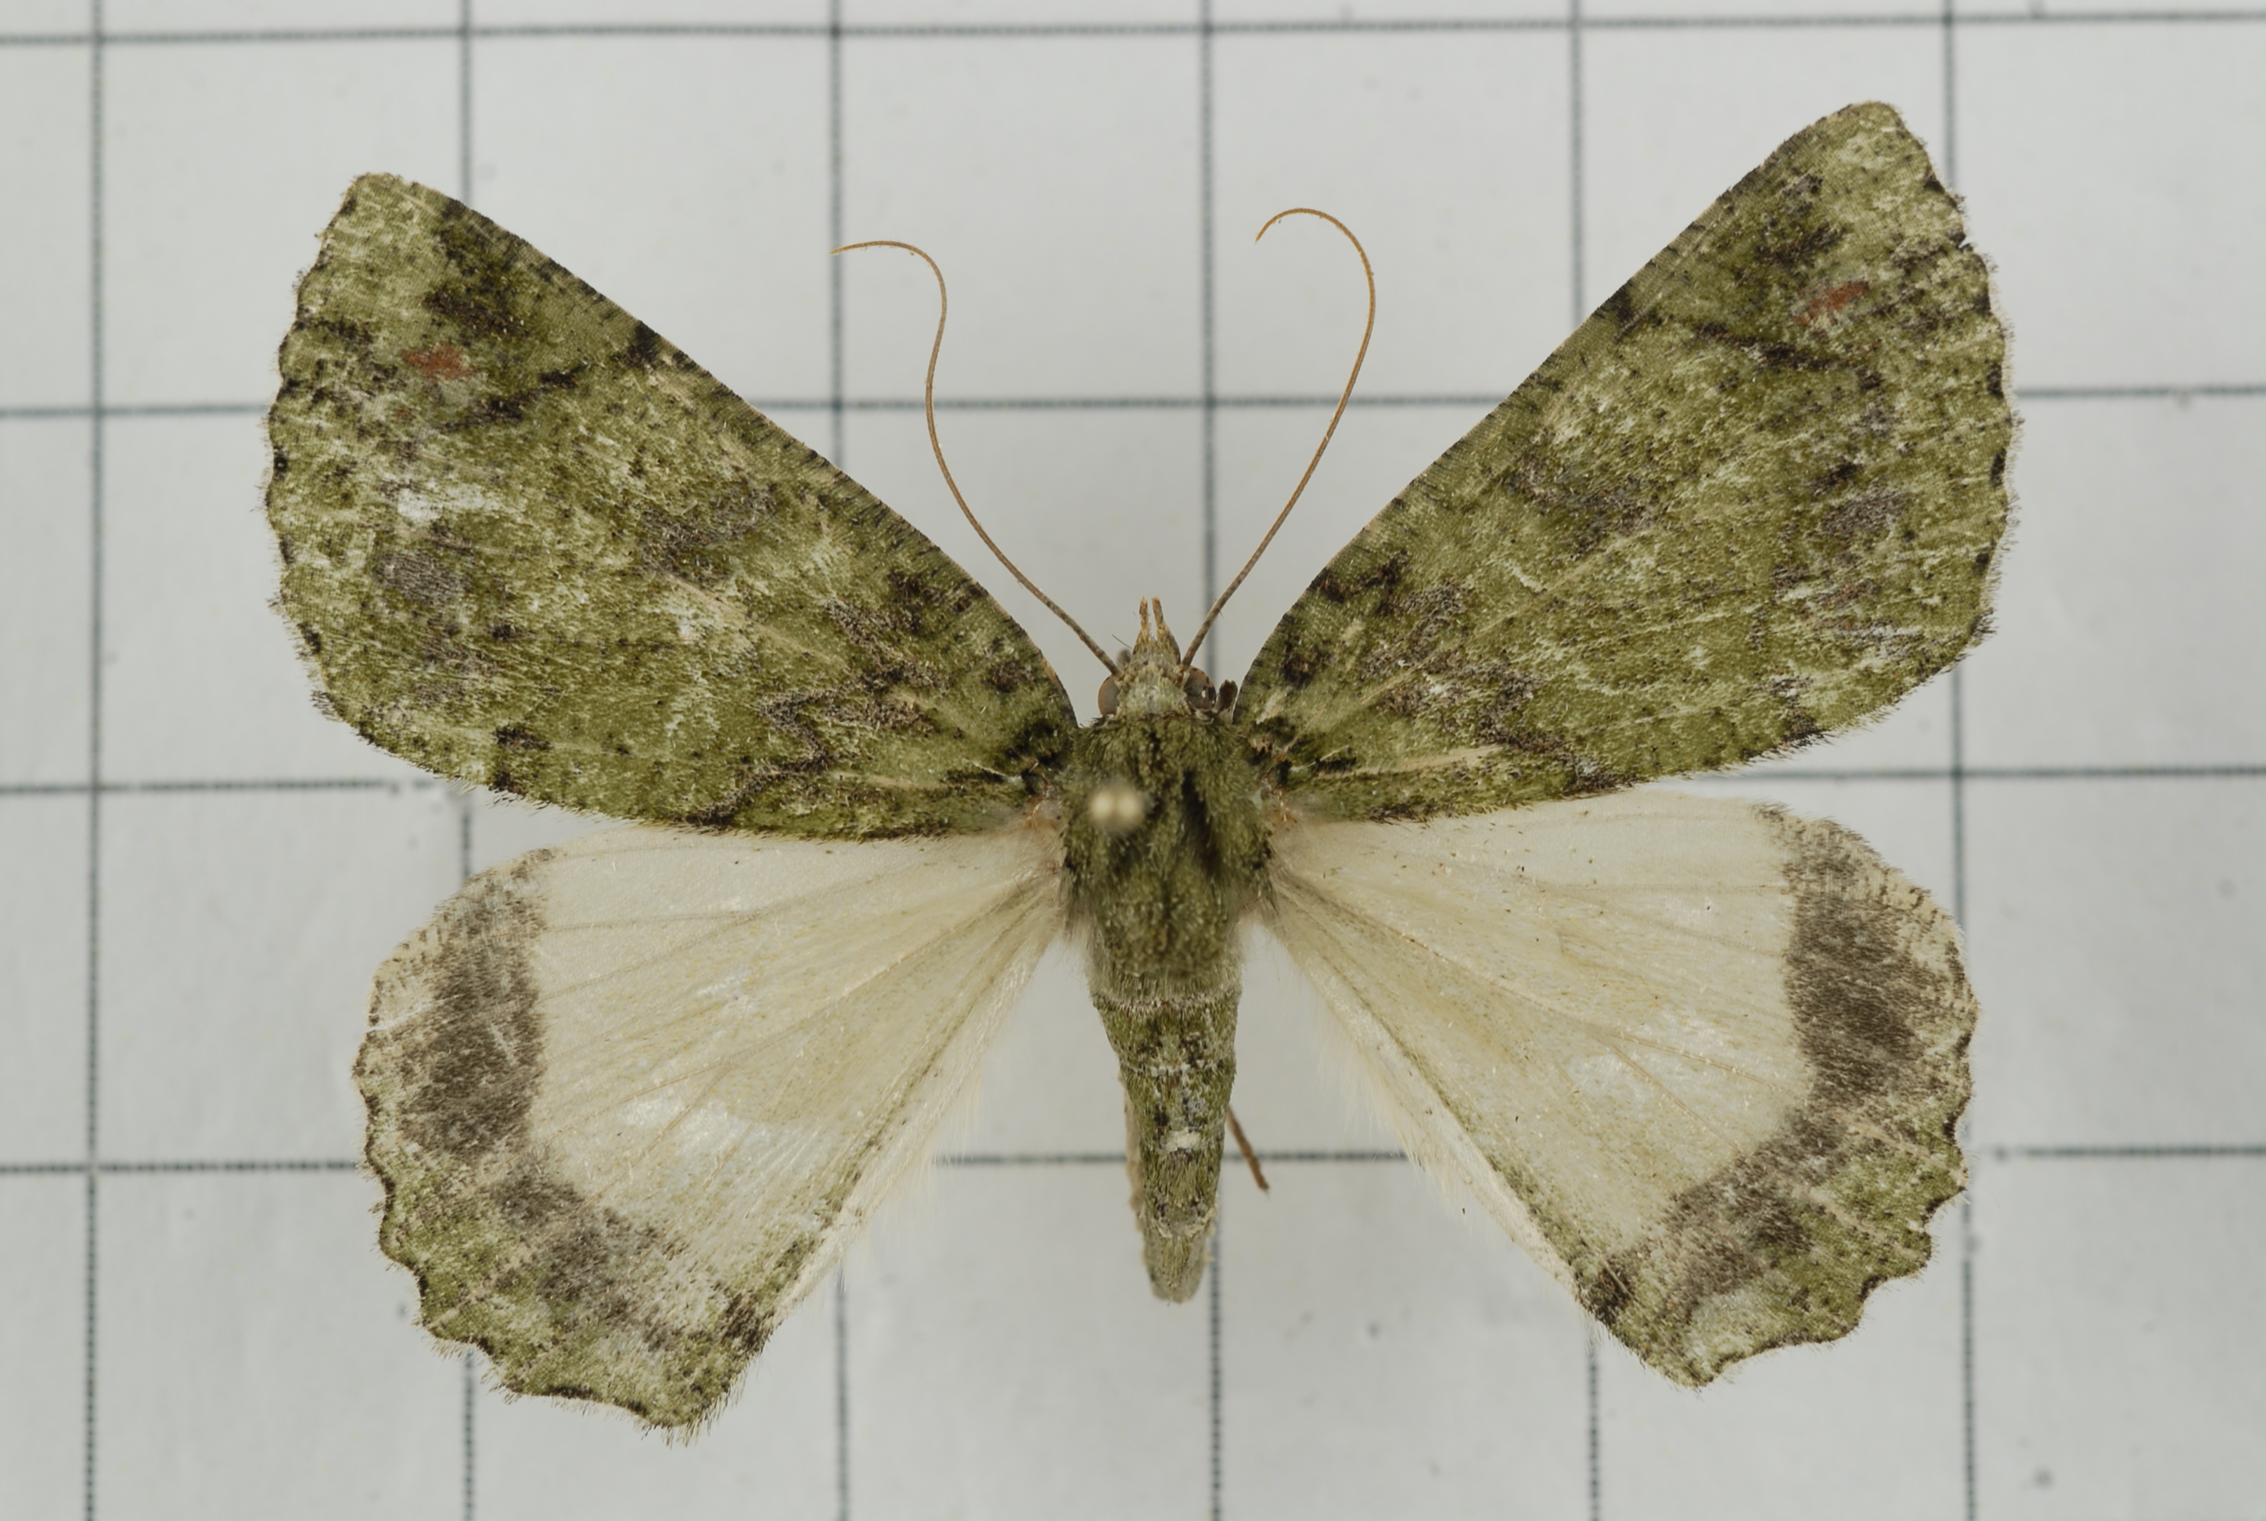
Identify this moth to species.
Dindica taiwana
